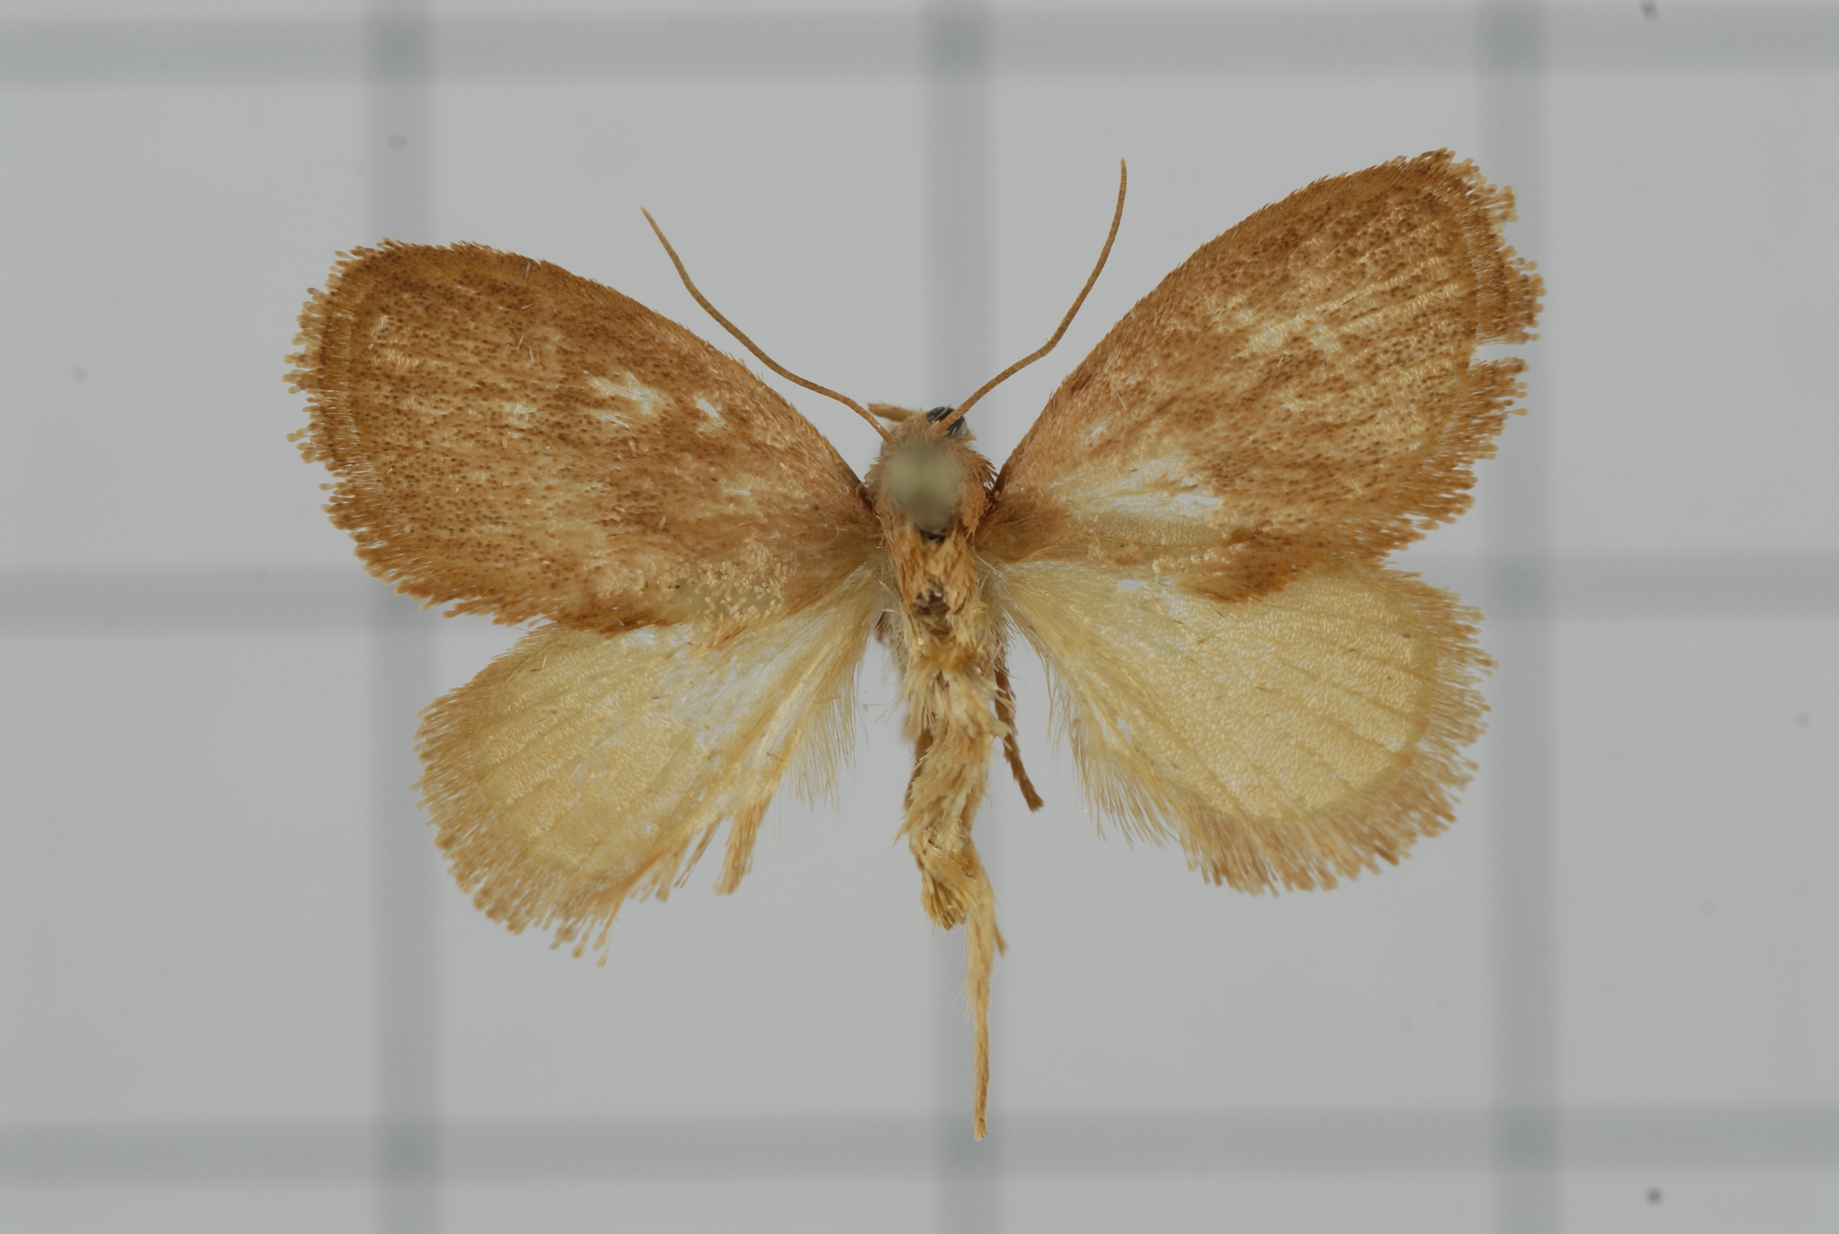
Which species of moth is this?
Flavinarosa obscura
